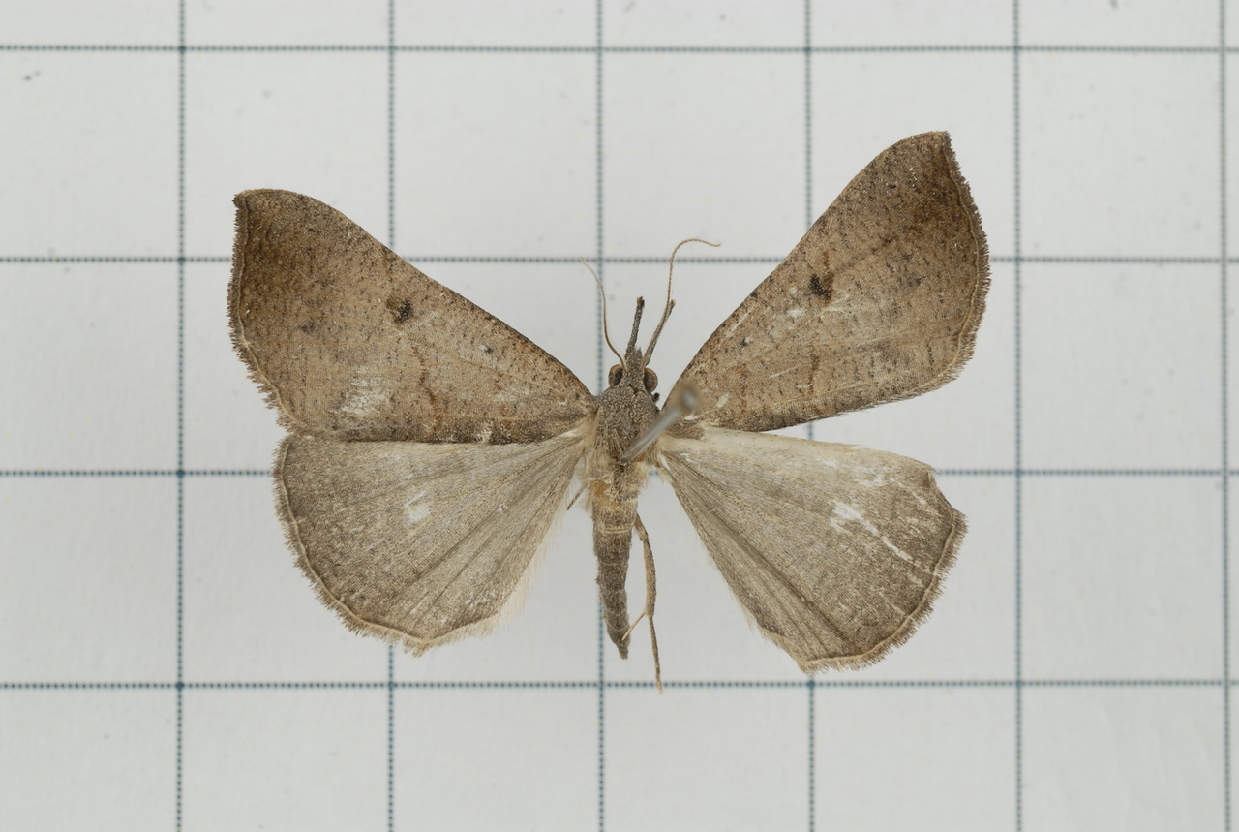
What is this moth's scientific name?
Hypena proboscidalis
